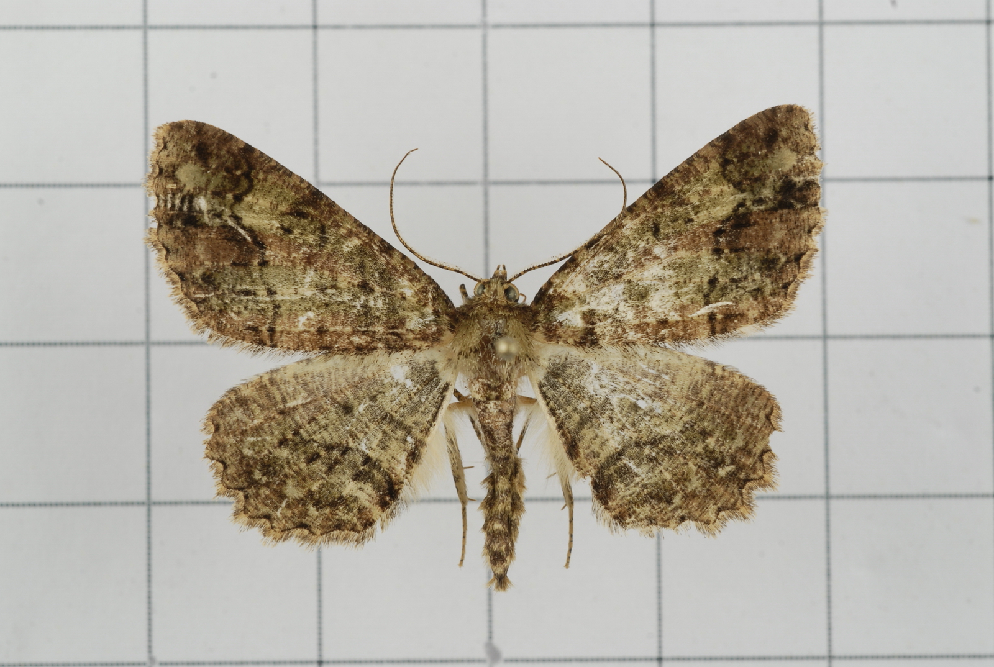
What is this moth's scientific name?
Paradarisa comparataria rantaizanensis
